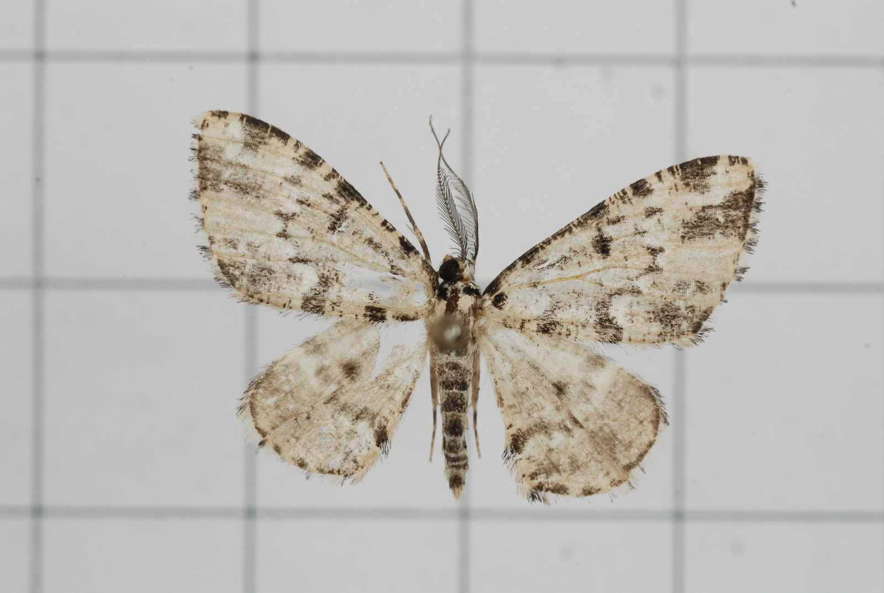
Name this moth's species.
Prochasma squalida
